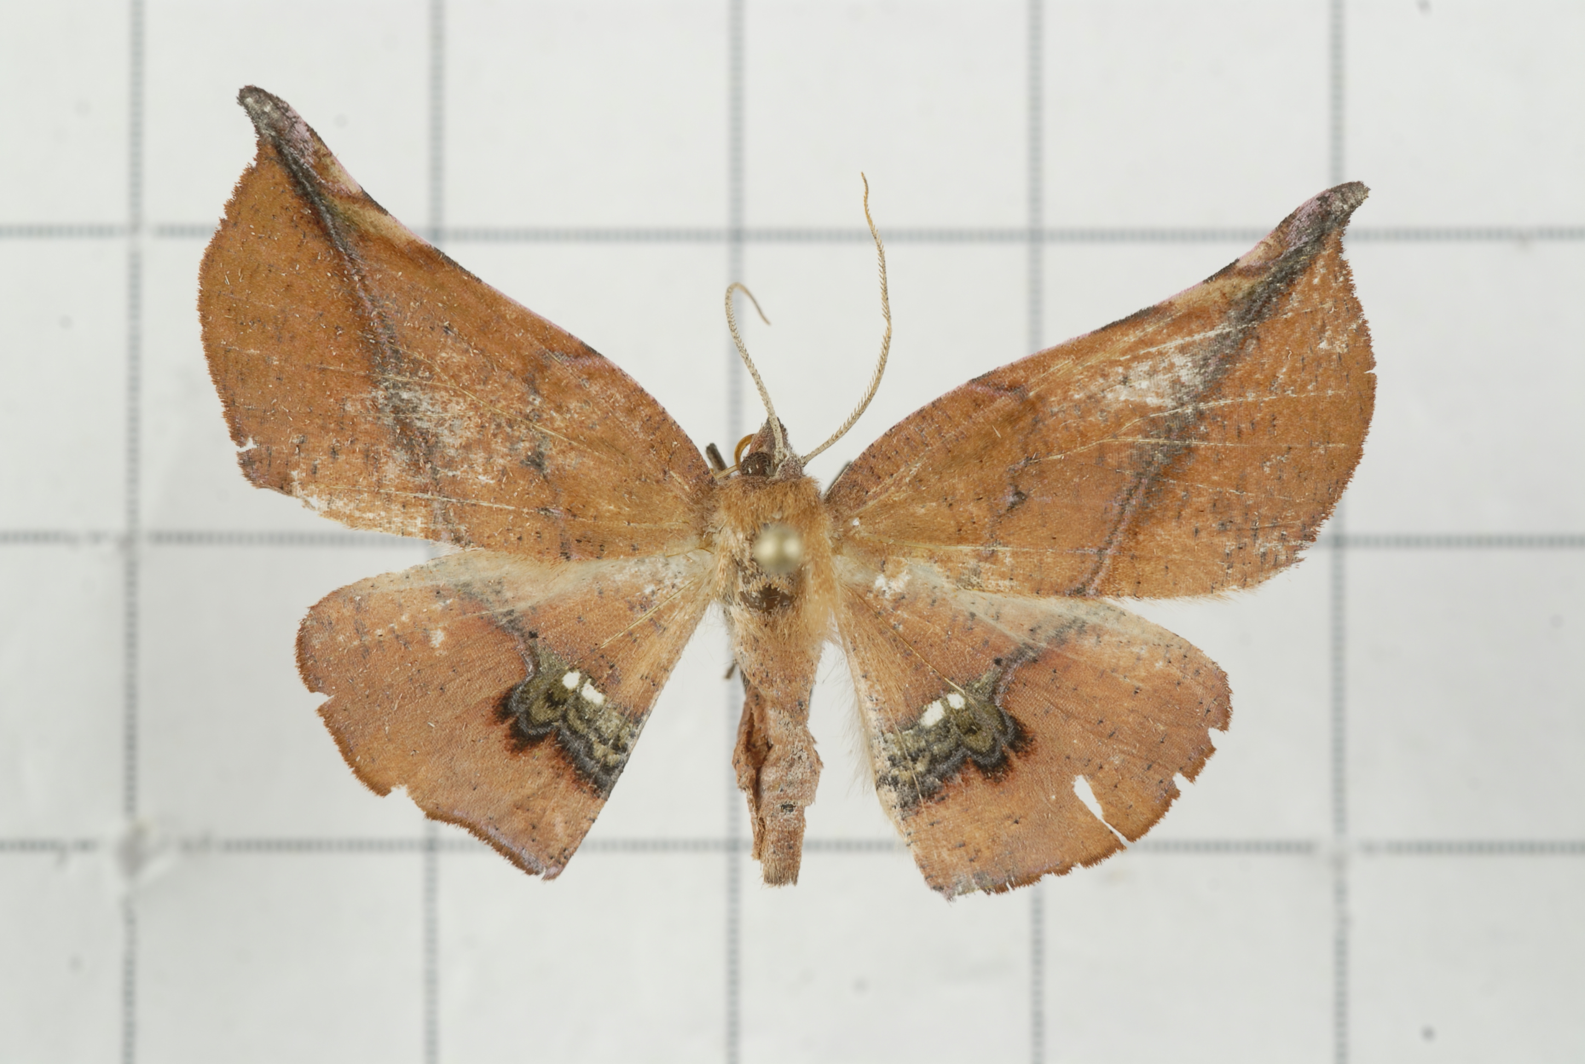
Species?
Garaeus apicata formosanus
